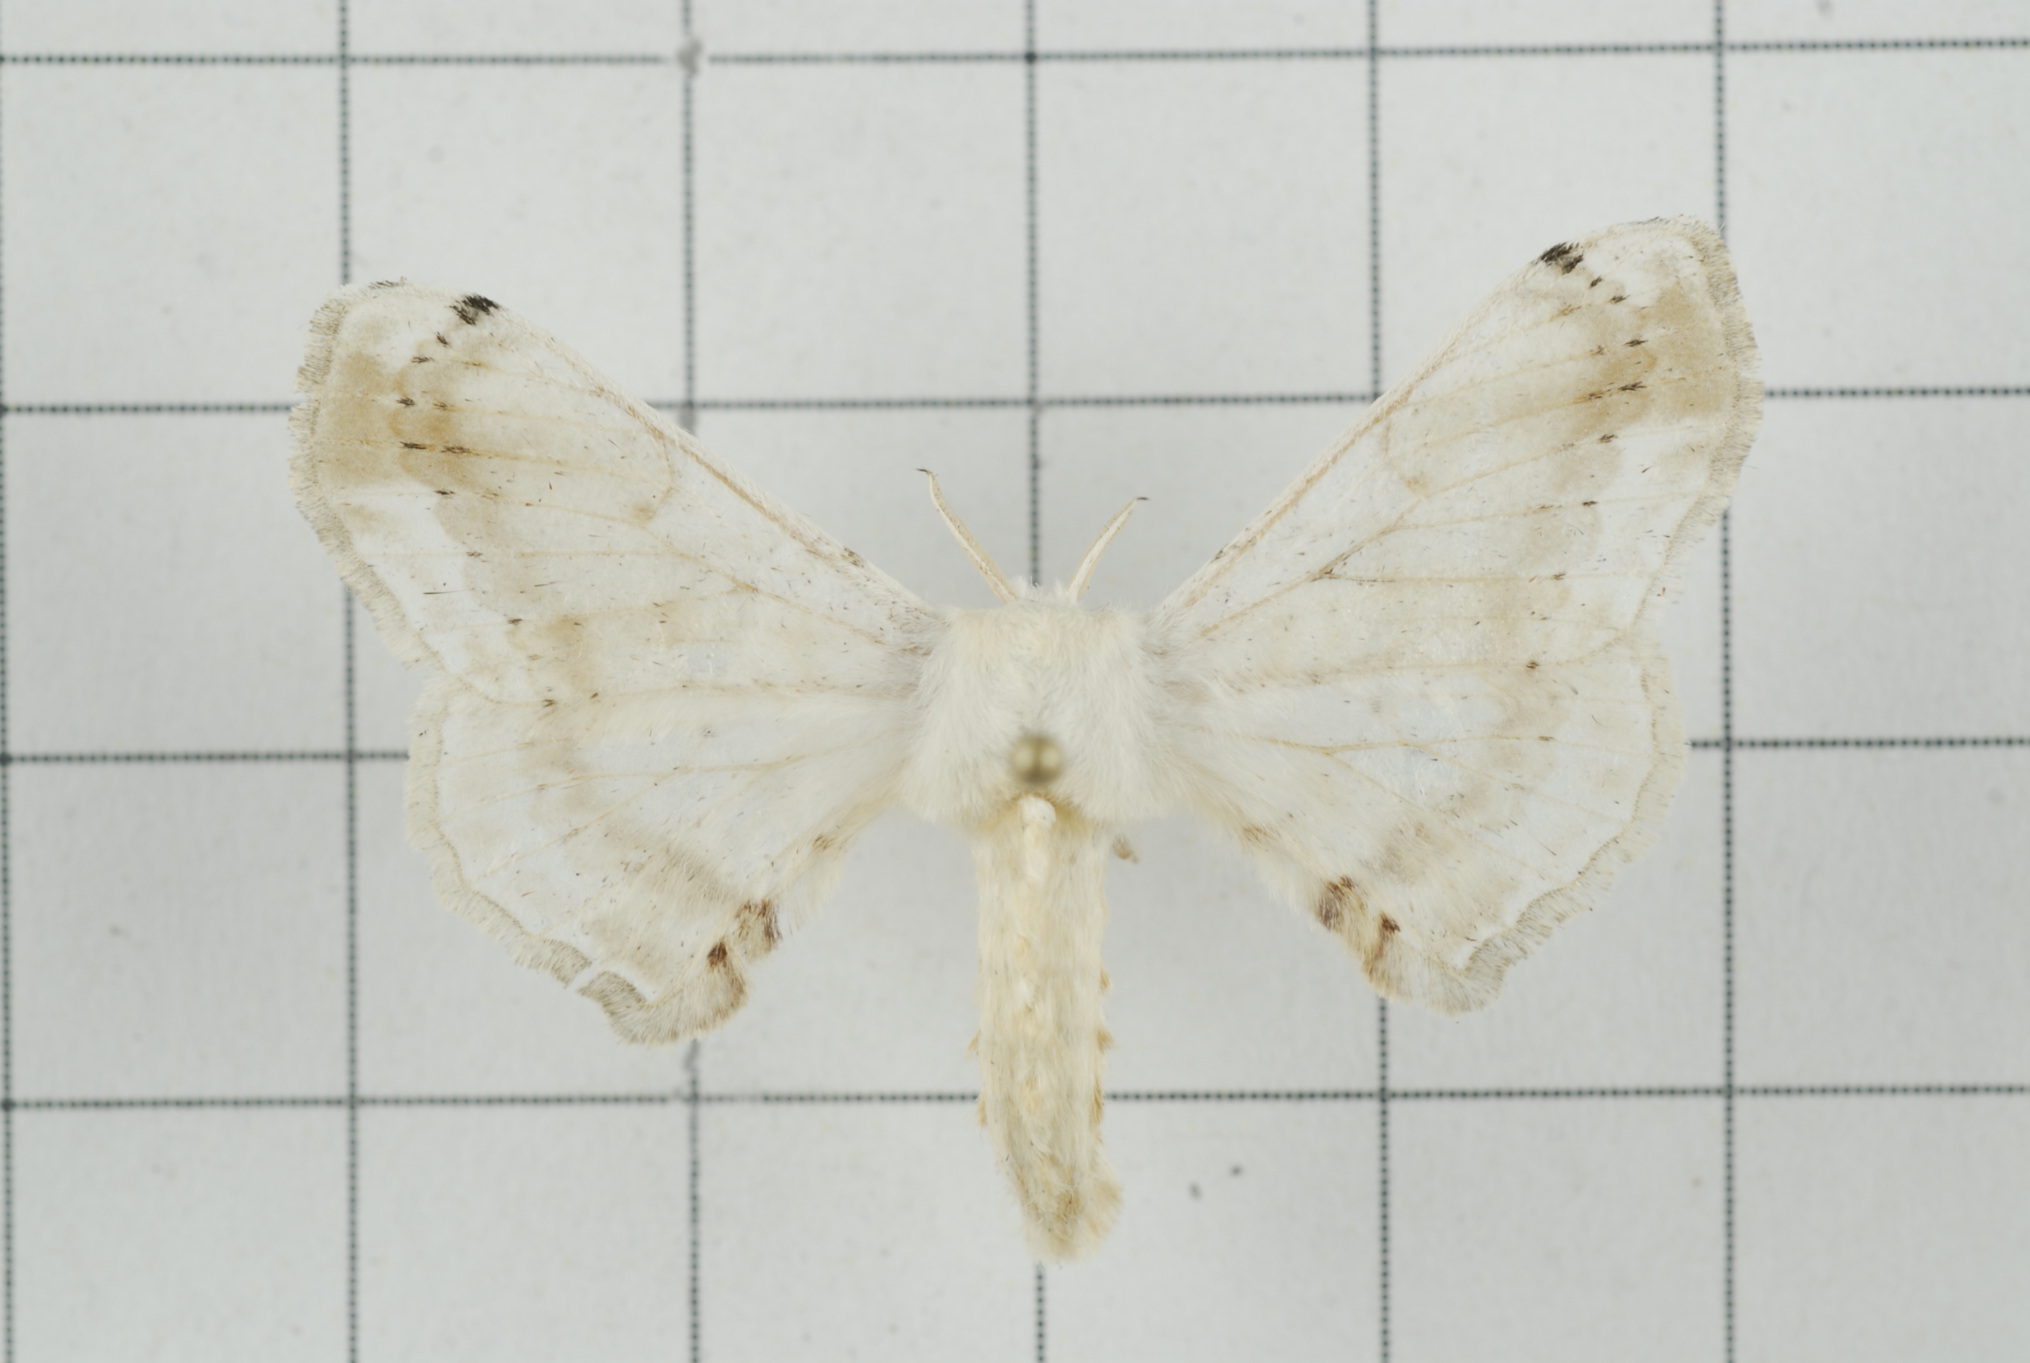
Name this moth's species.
Ernolatia moorei
